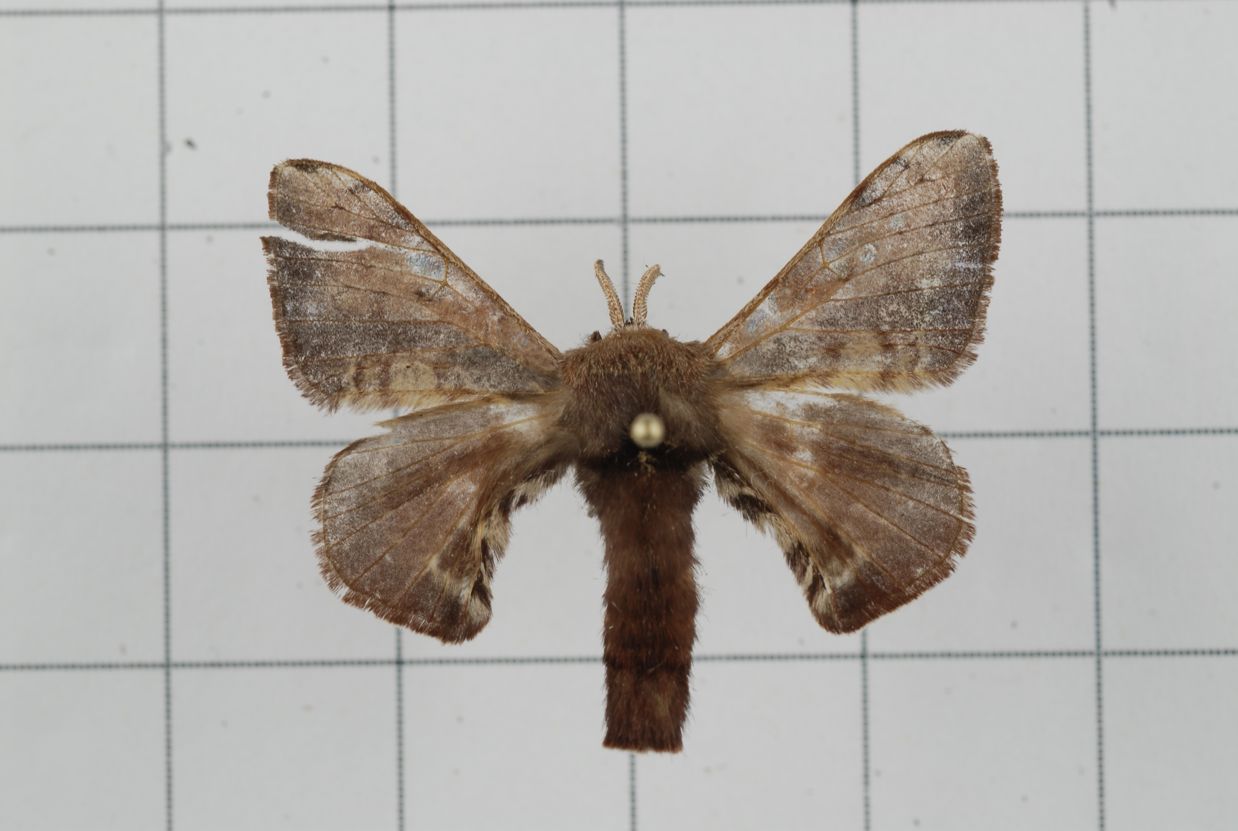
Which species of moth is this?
Triuncina brunnea
